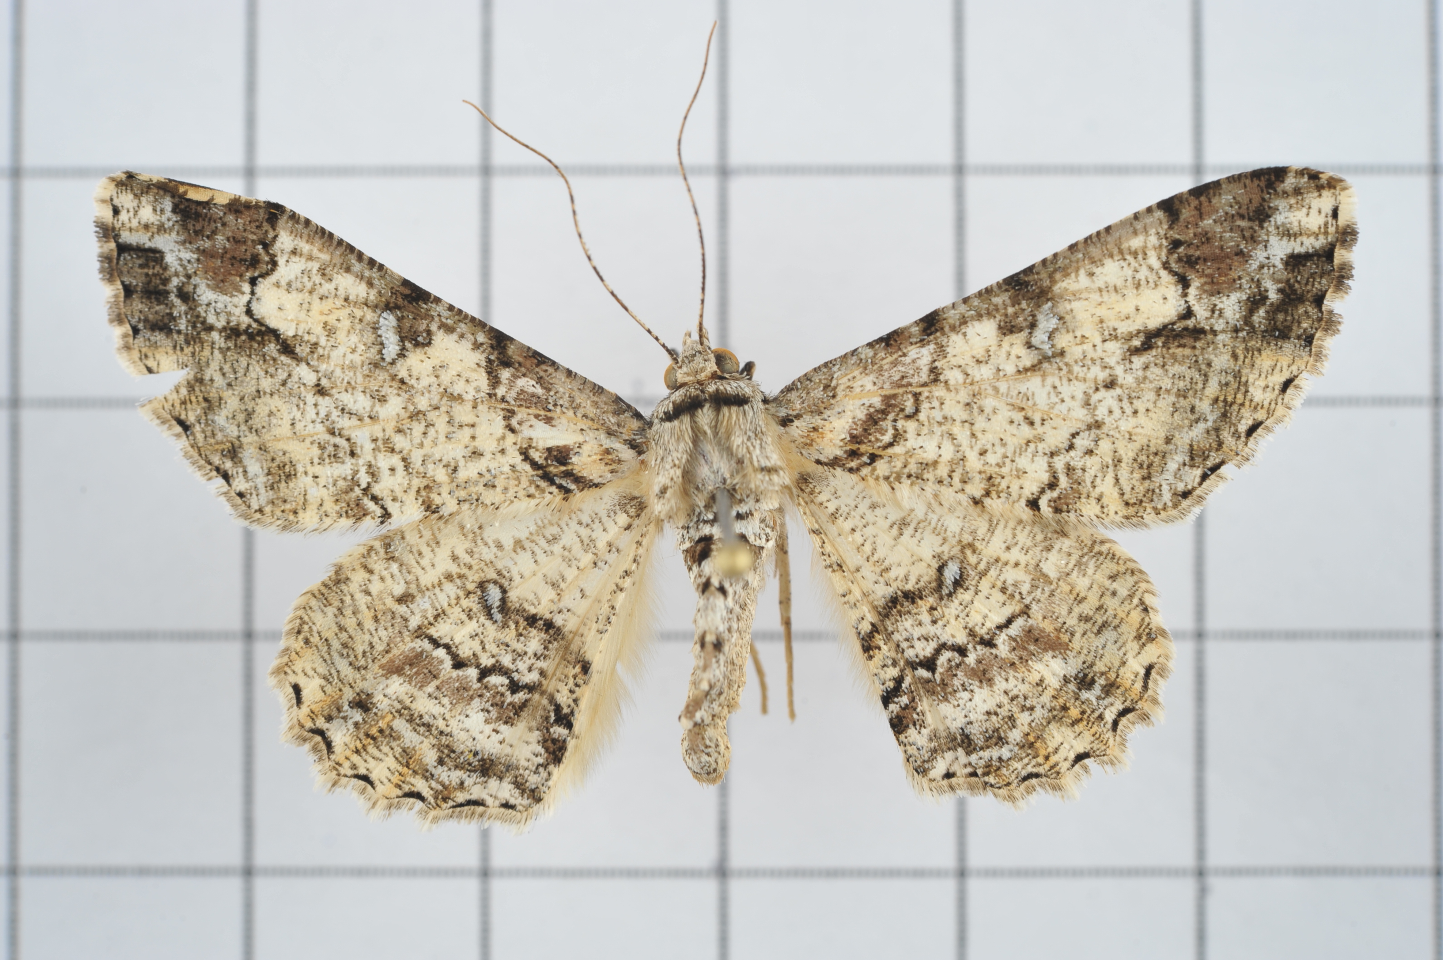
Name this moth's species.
Cleora fraterna
